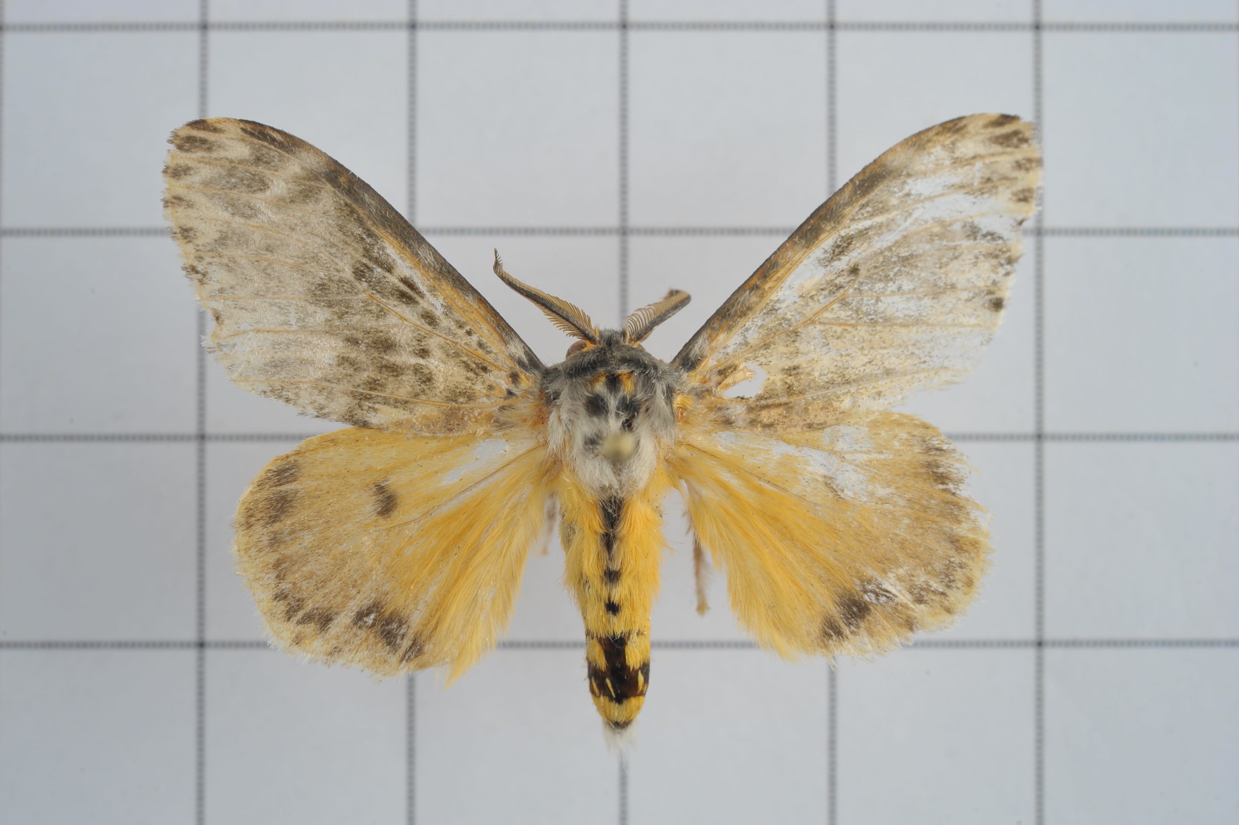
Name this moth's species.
Lymantria mathura subpallida
